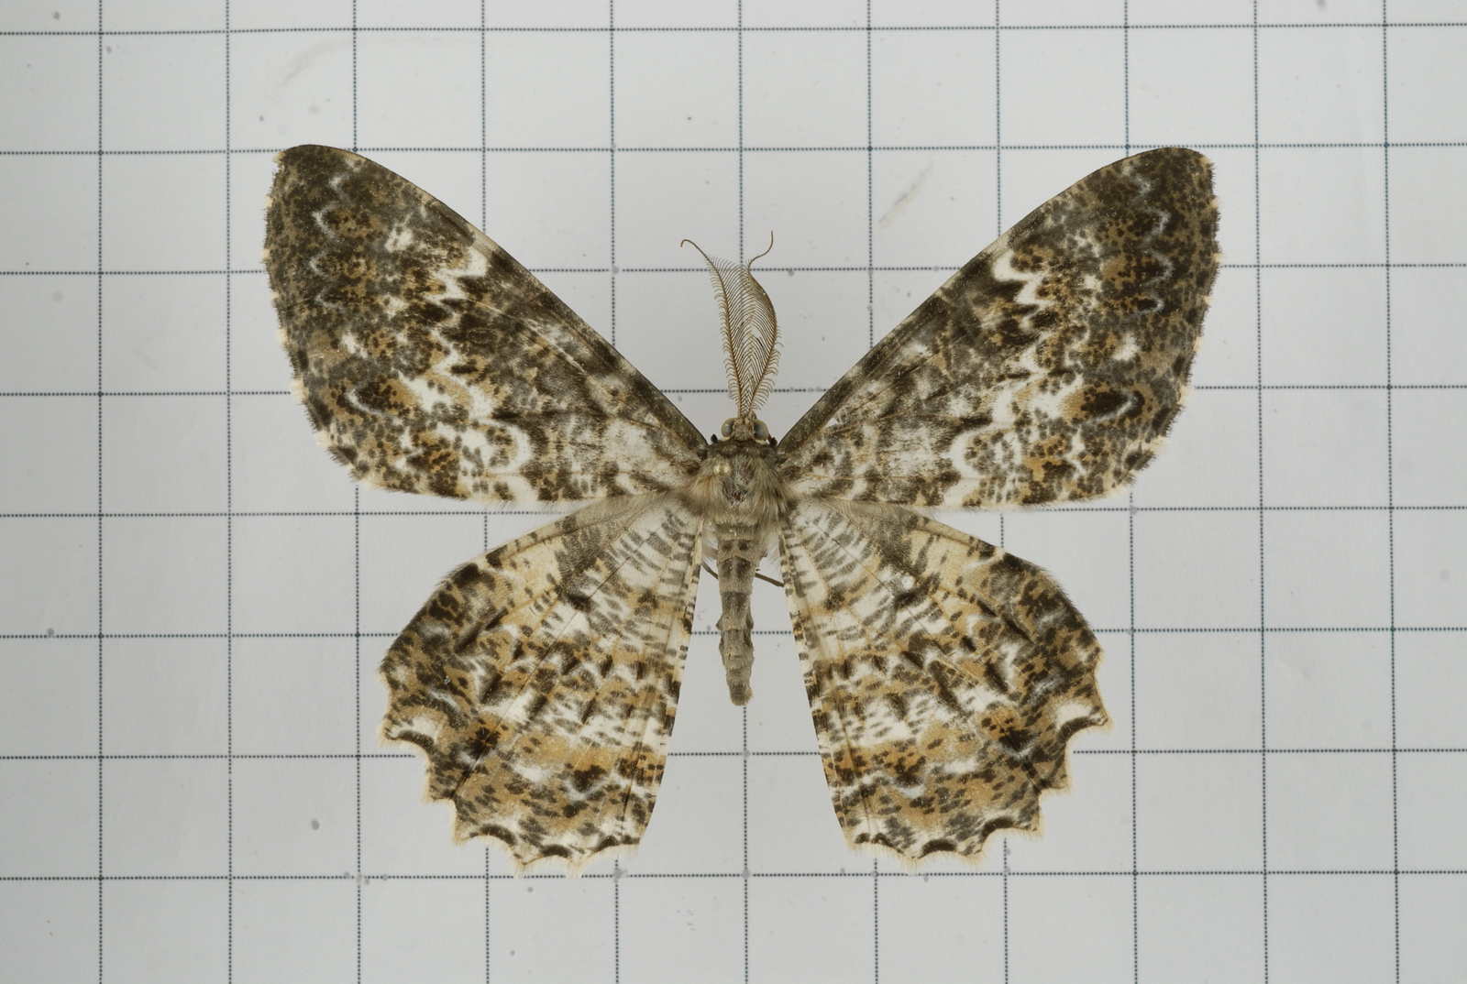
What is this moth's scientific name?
Amblychia moltrechti
